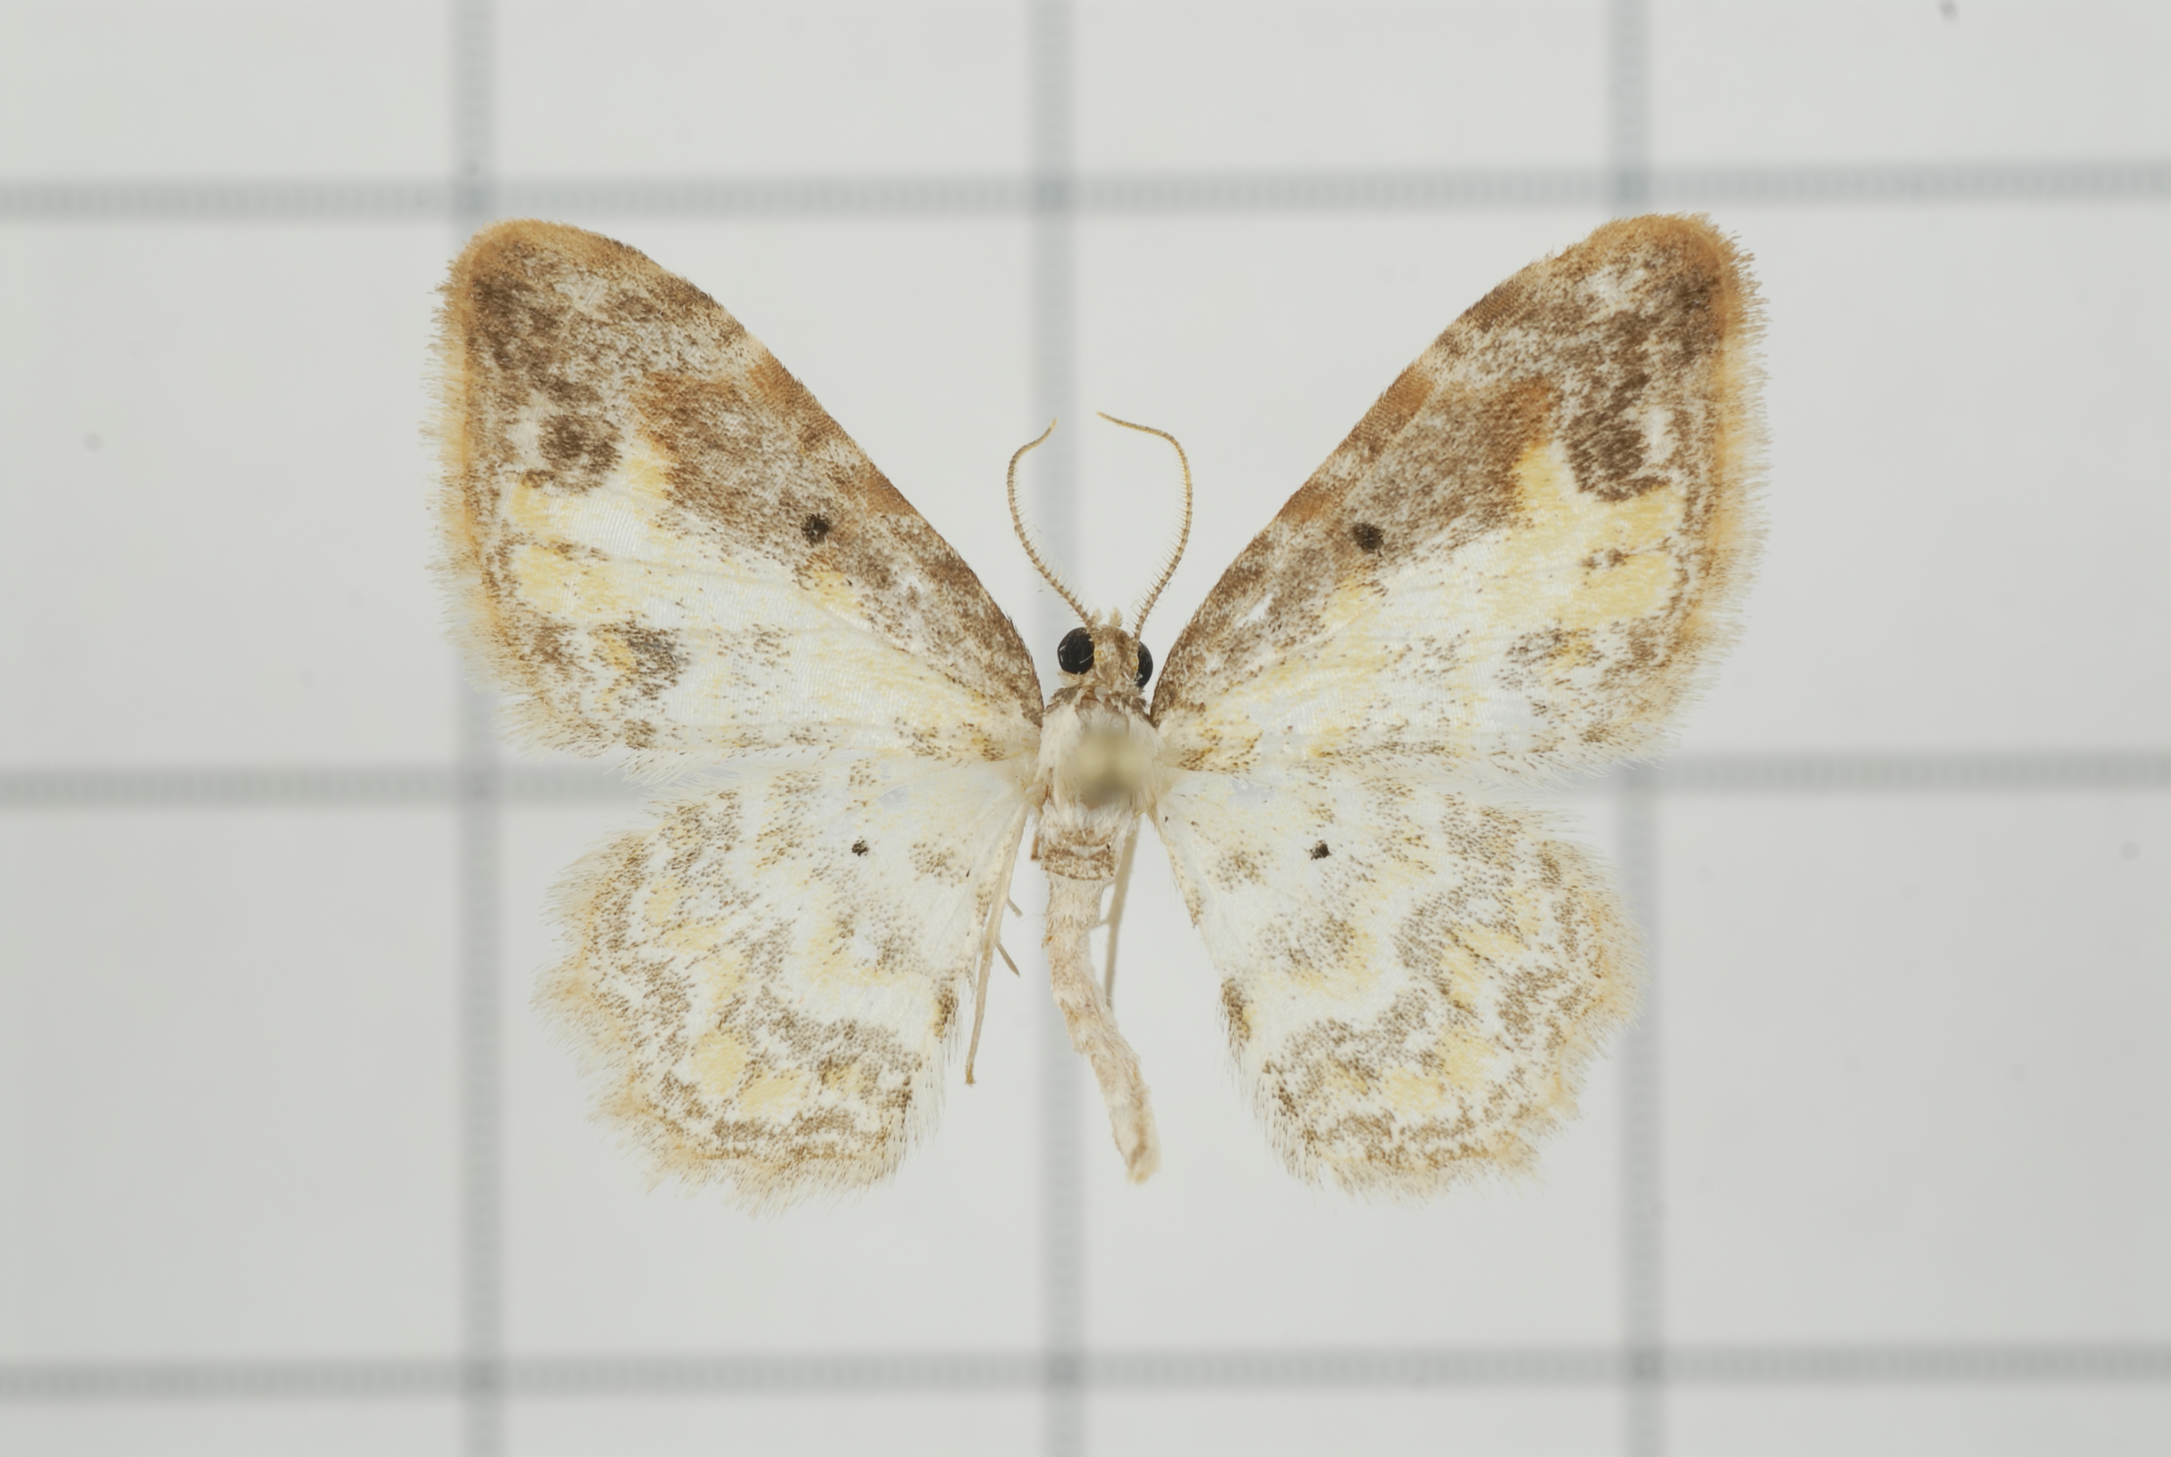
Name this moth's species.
Acolutha pictaria imbecilla
